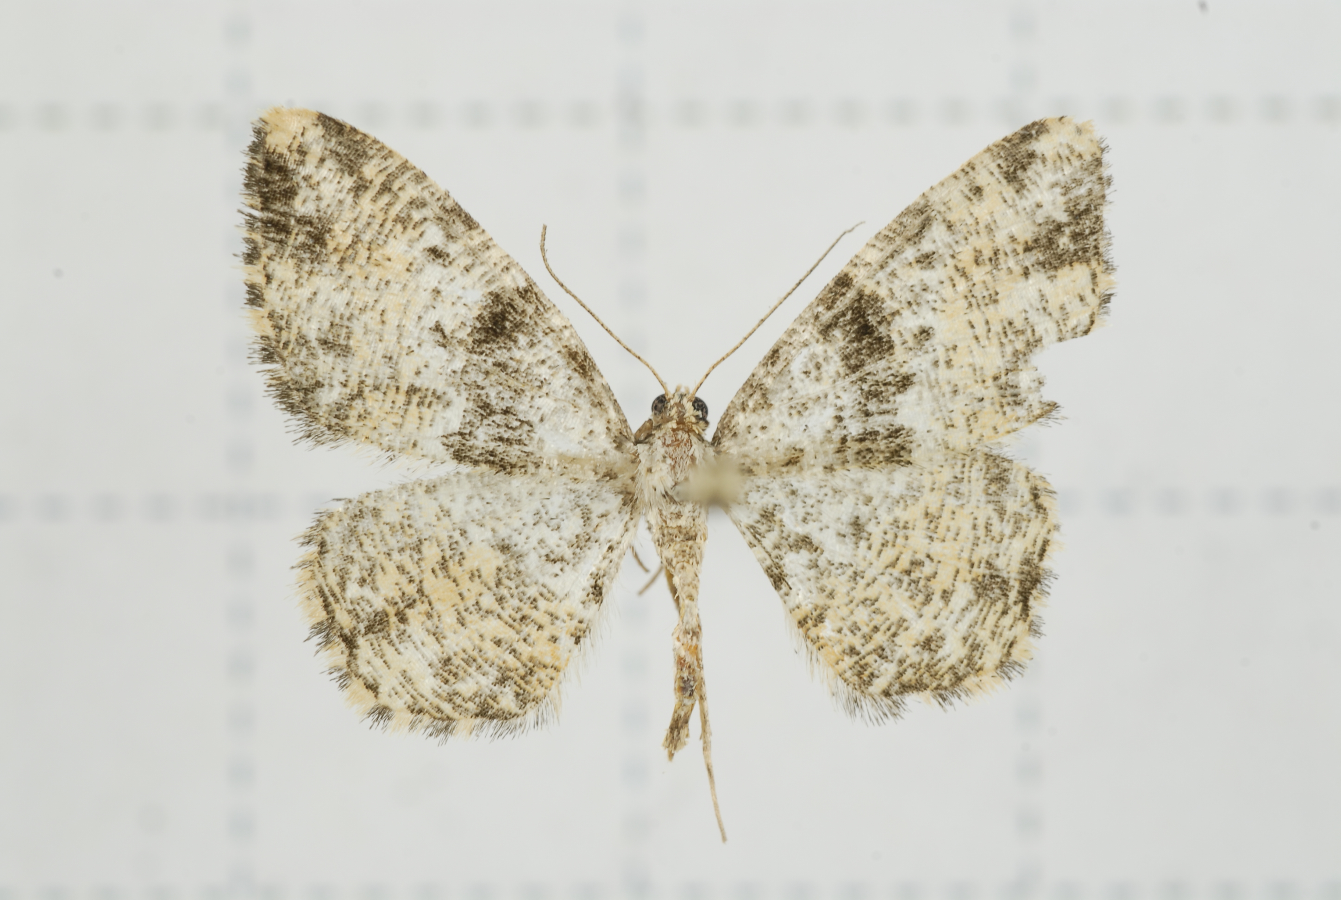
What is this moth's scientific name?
Monocerotesa unifasciata
